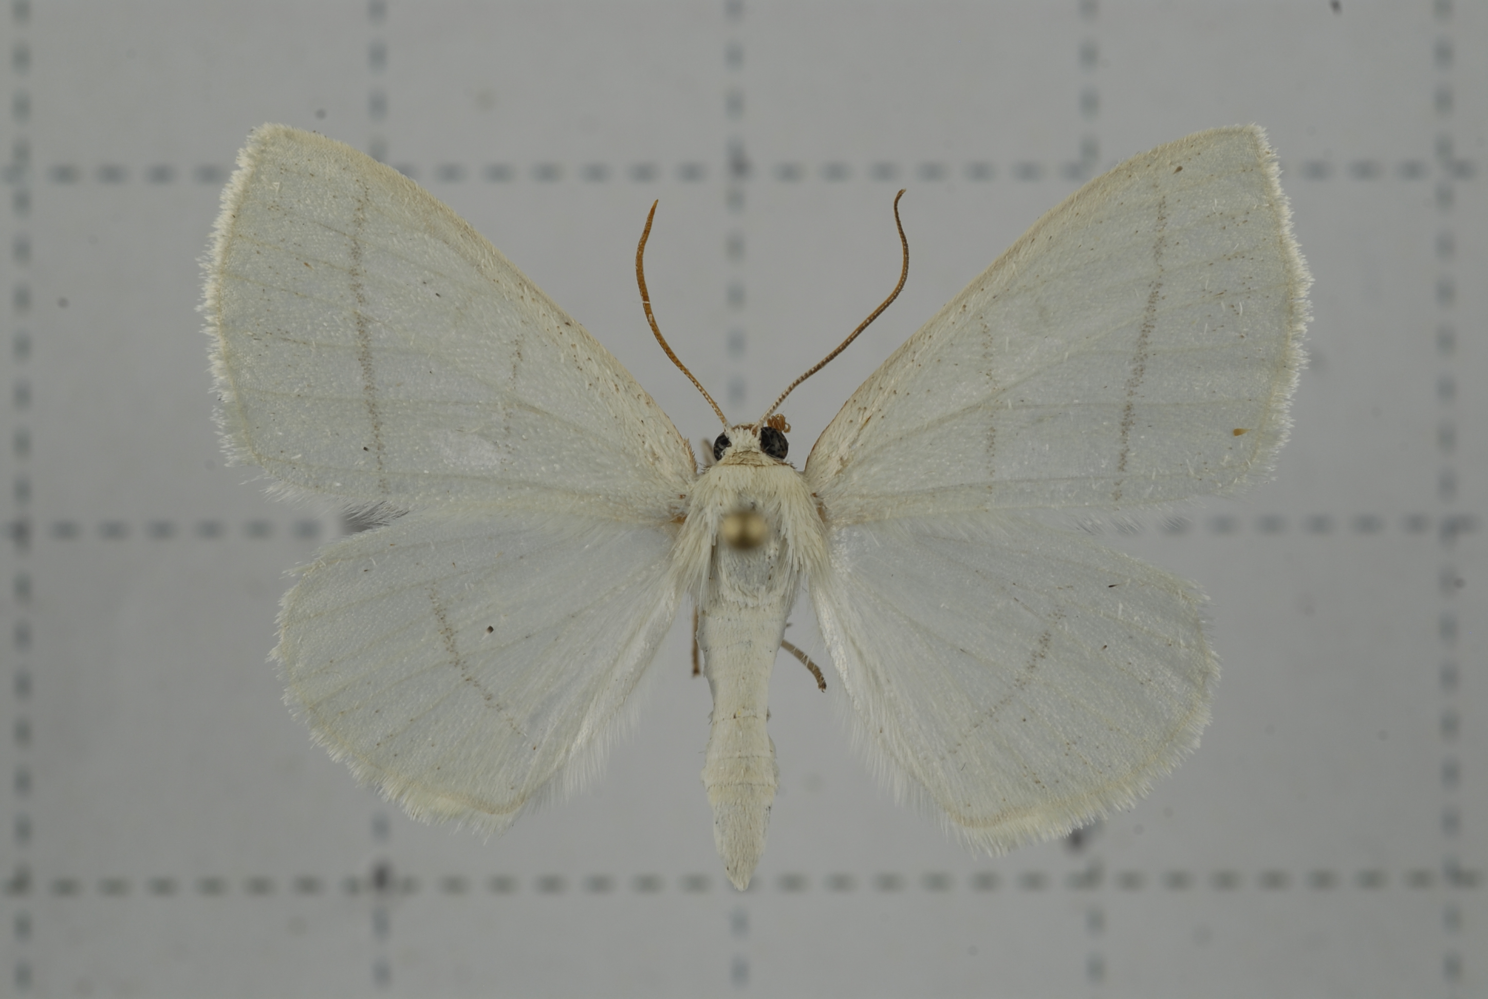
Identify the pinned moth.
Parabapta clarissa
